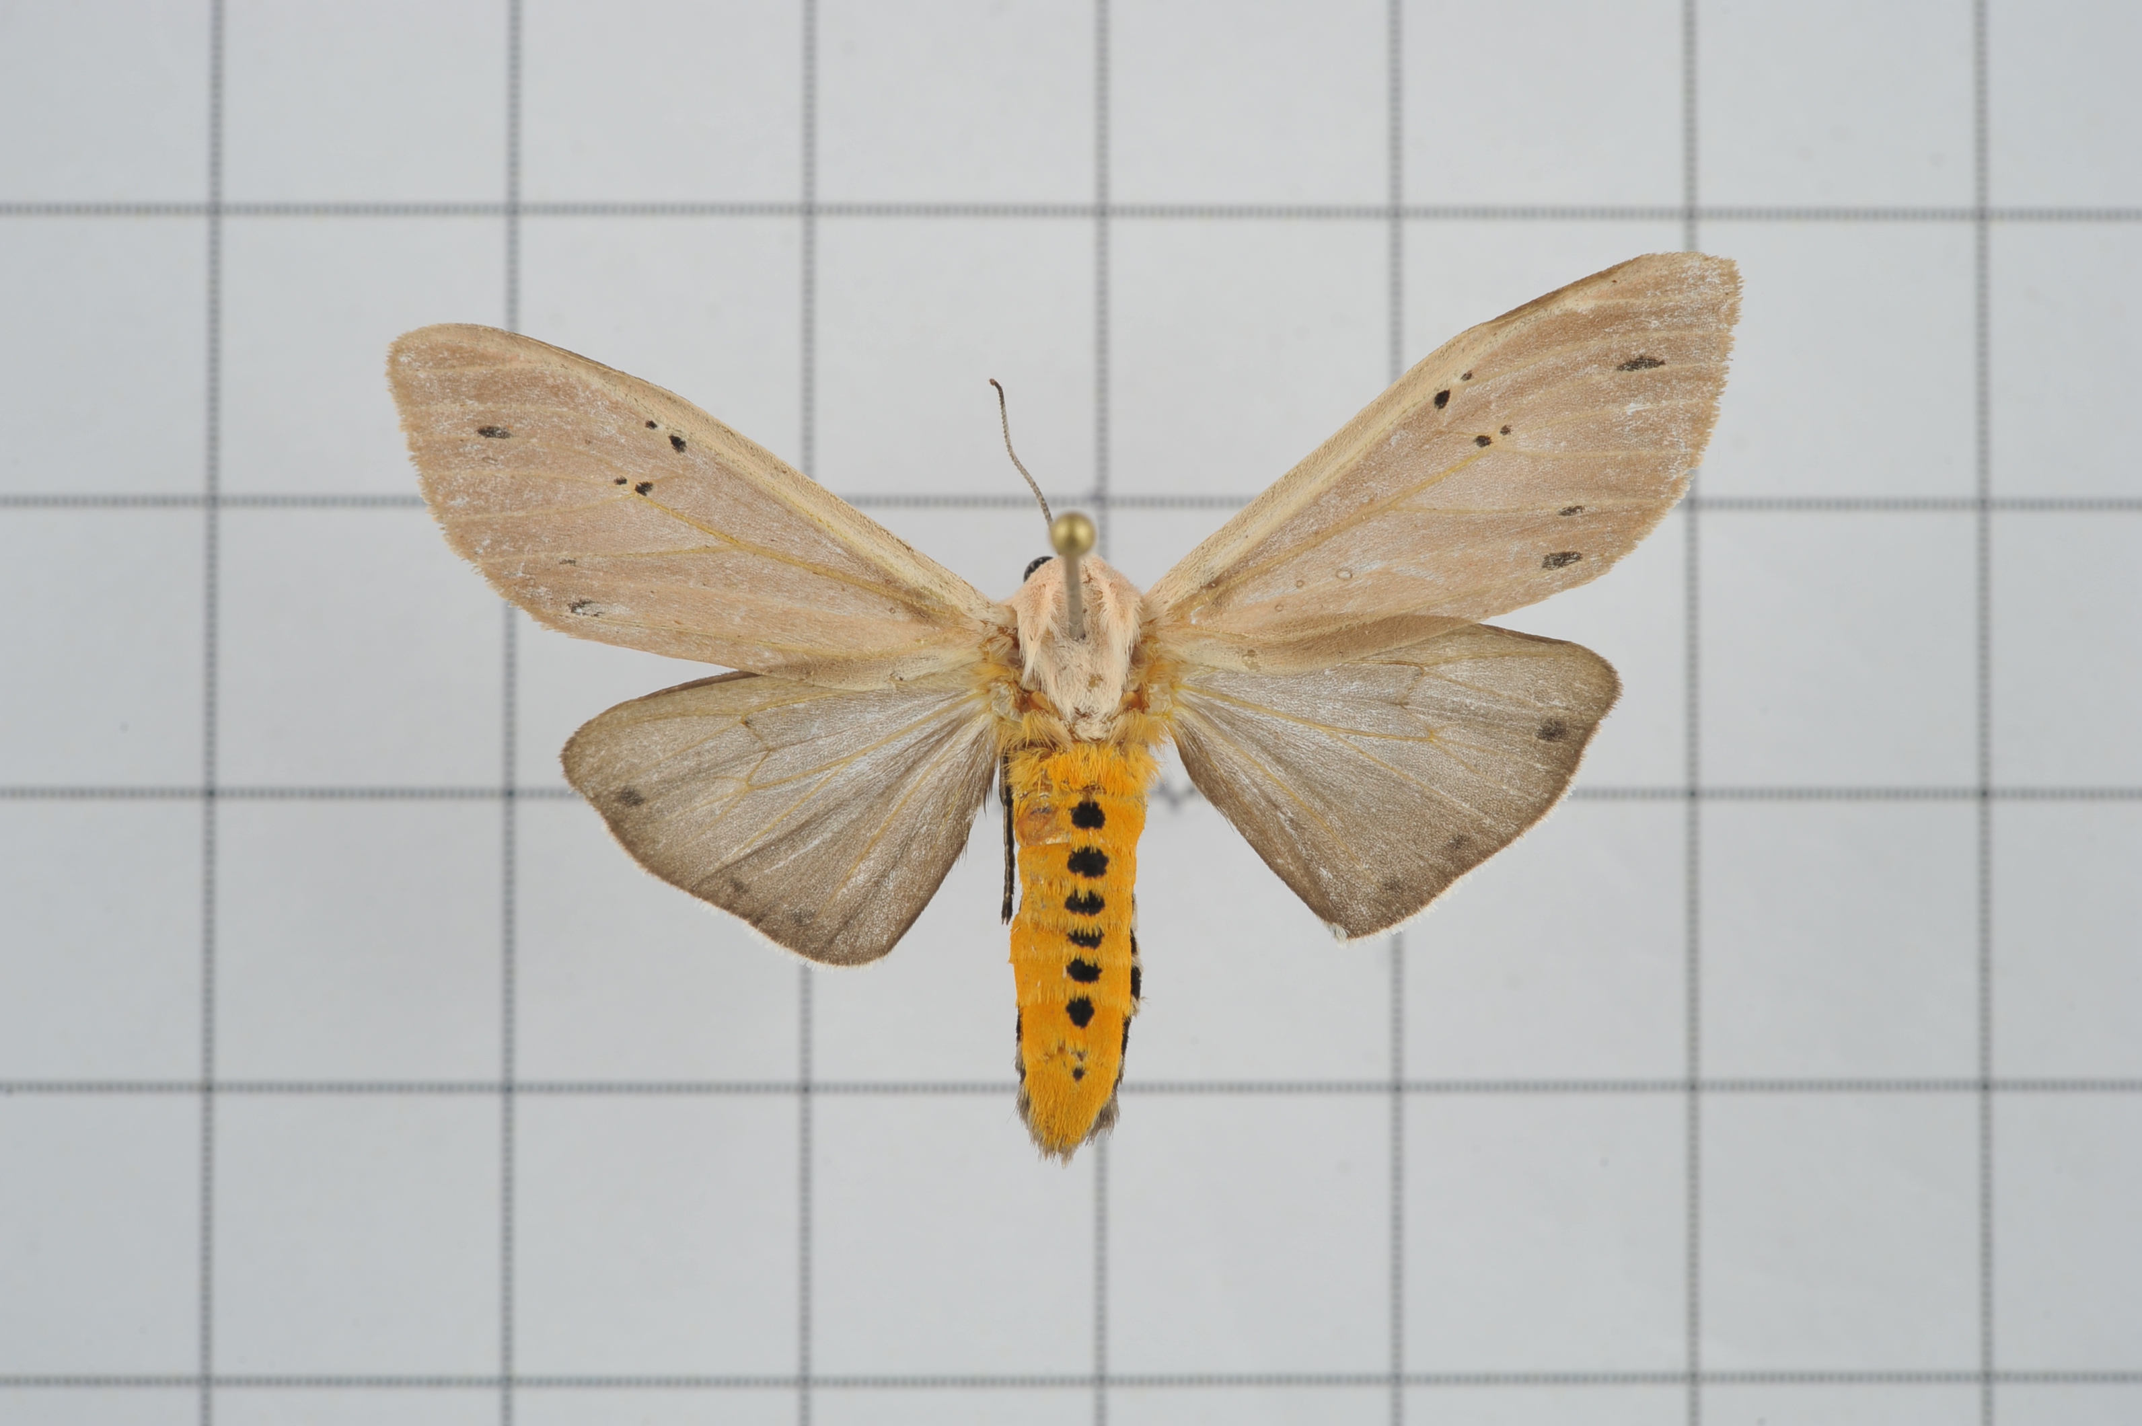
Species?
Creatonotos transiens koni
